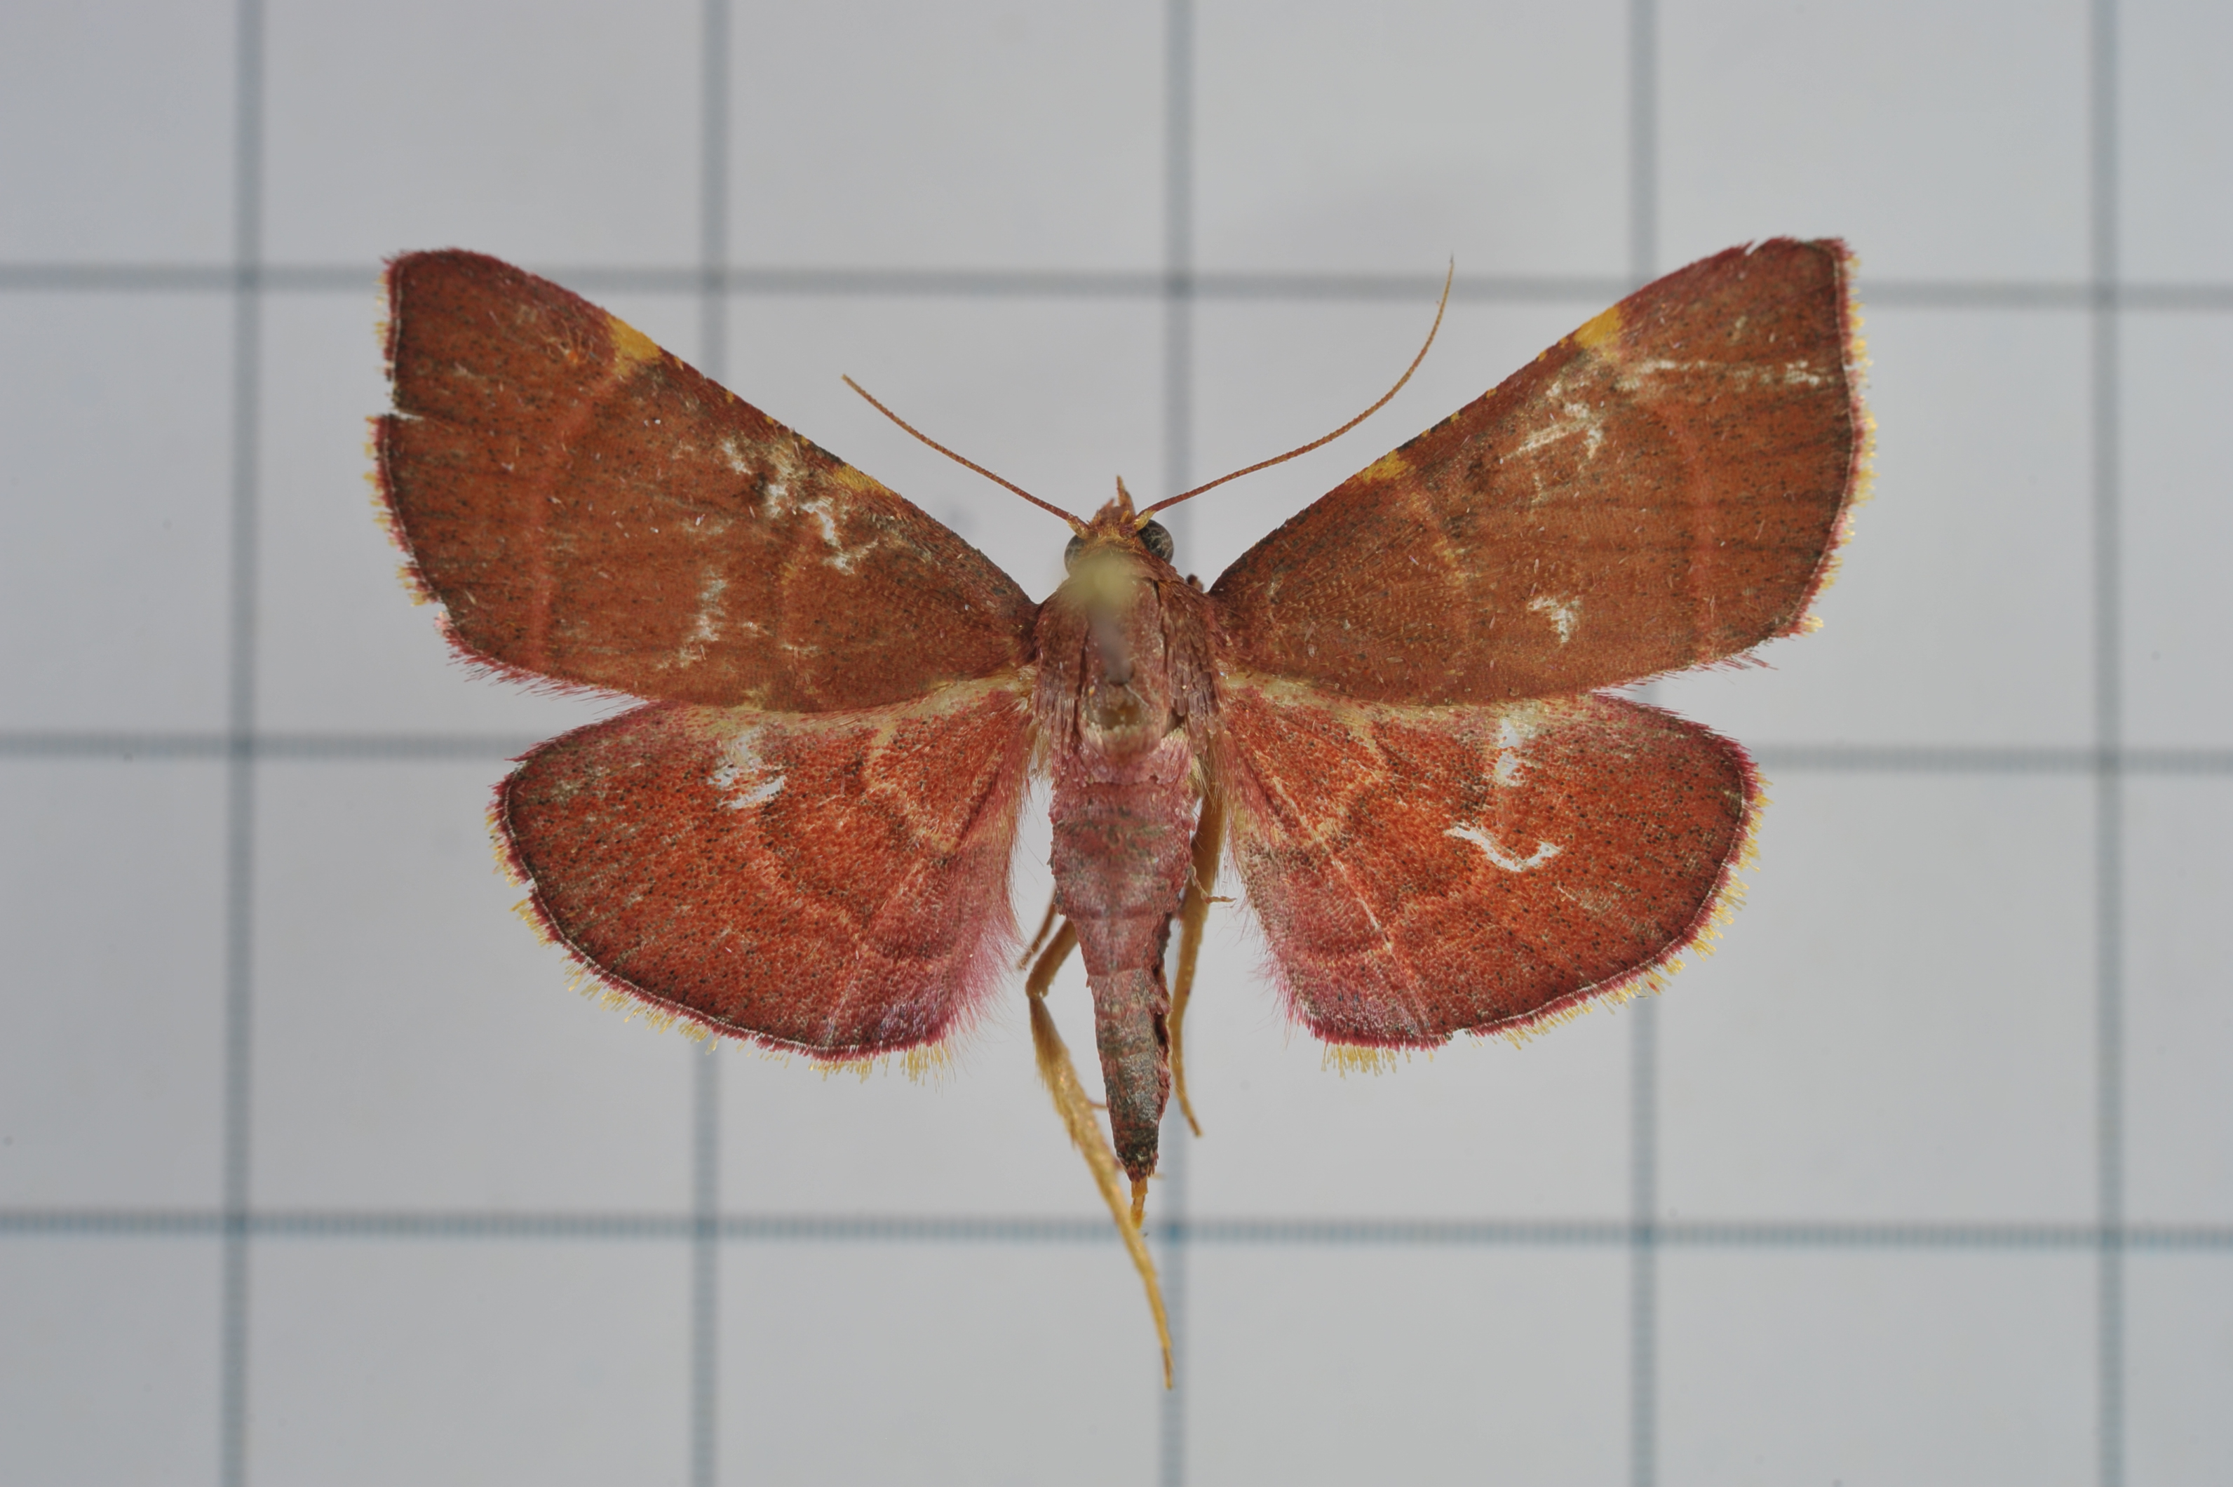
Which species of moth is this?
Herculia pelasgalis
